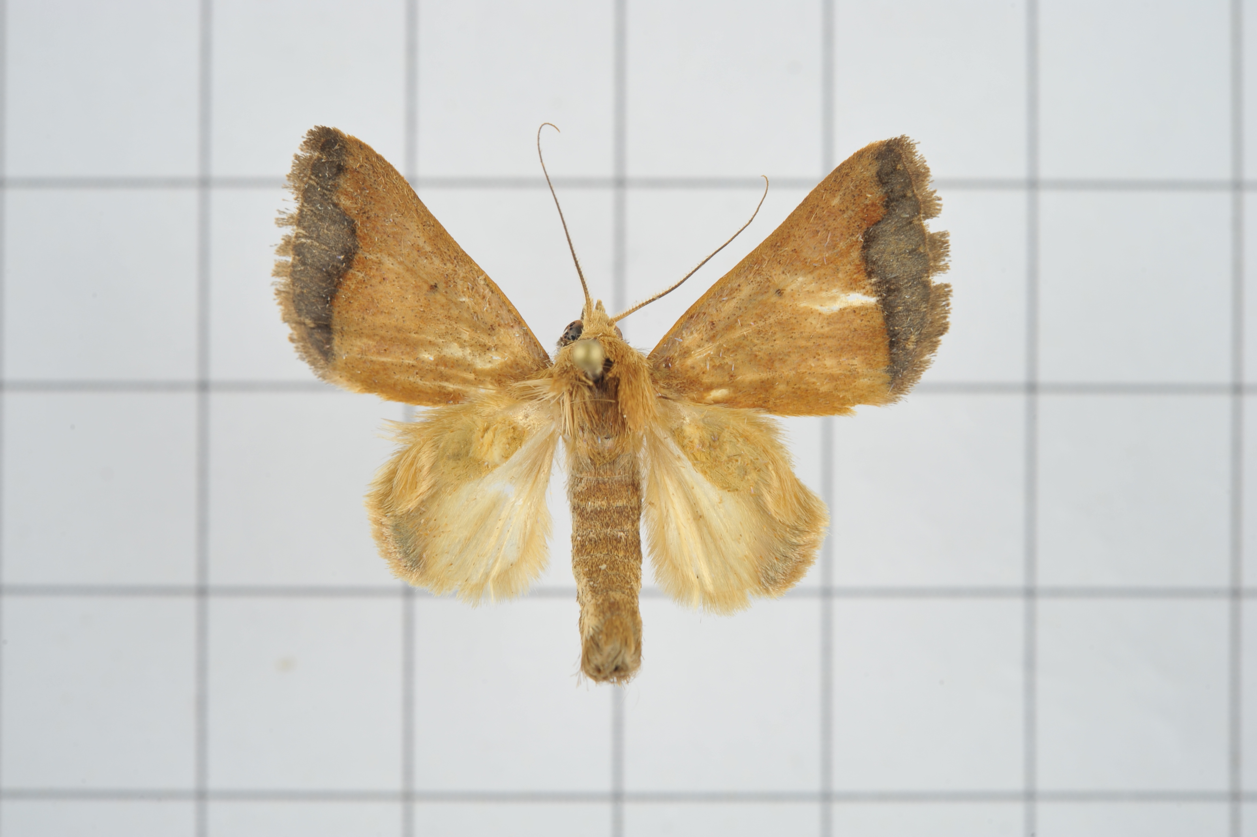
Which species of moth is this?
Bocula diffisa
